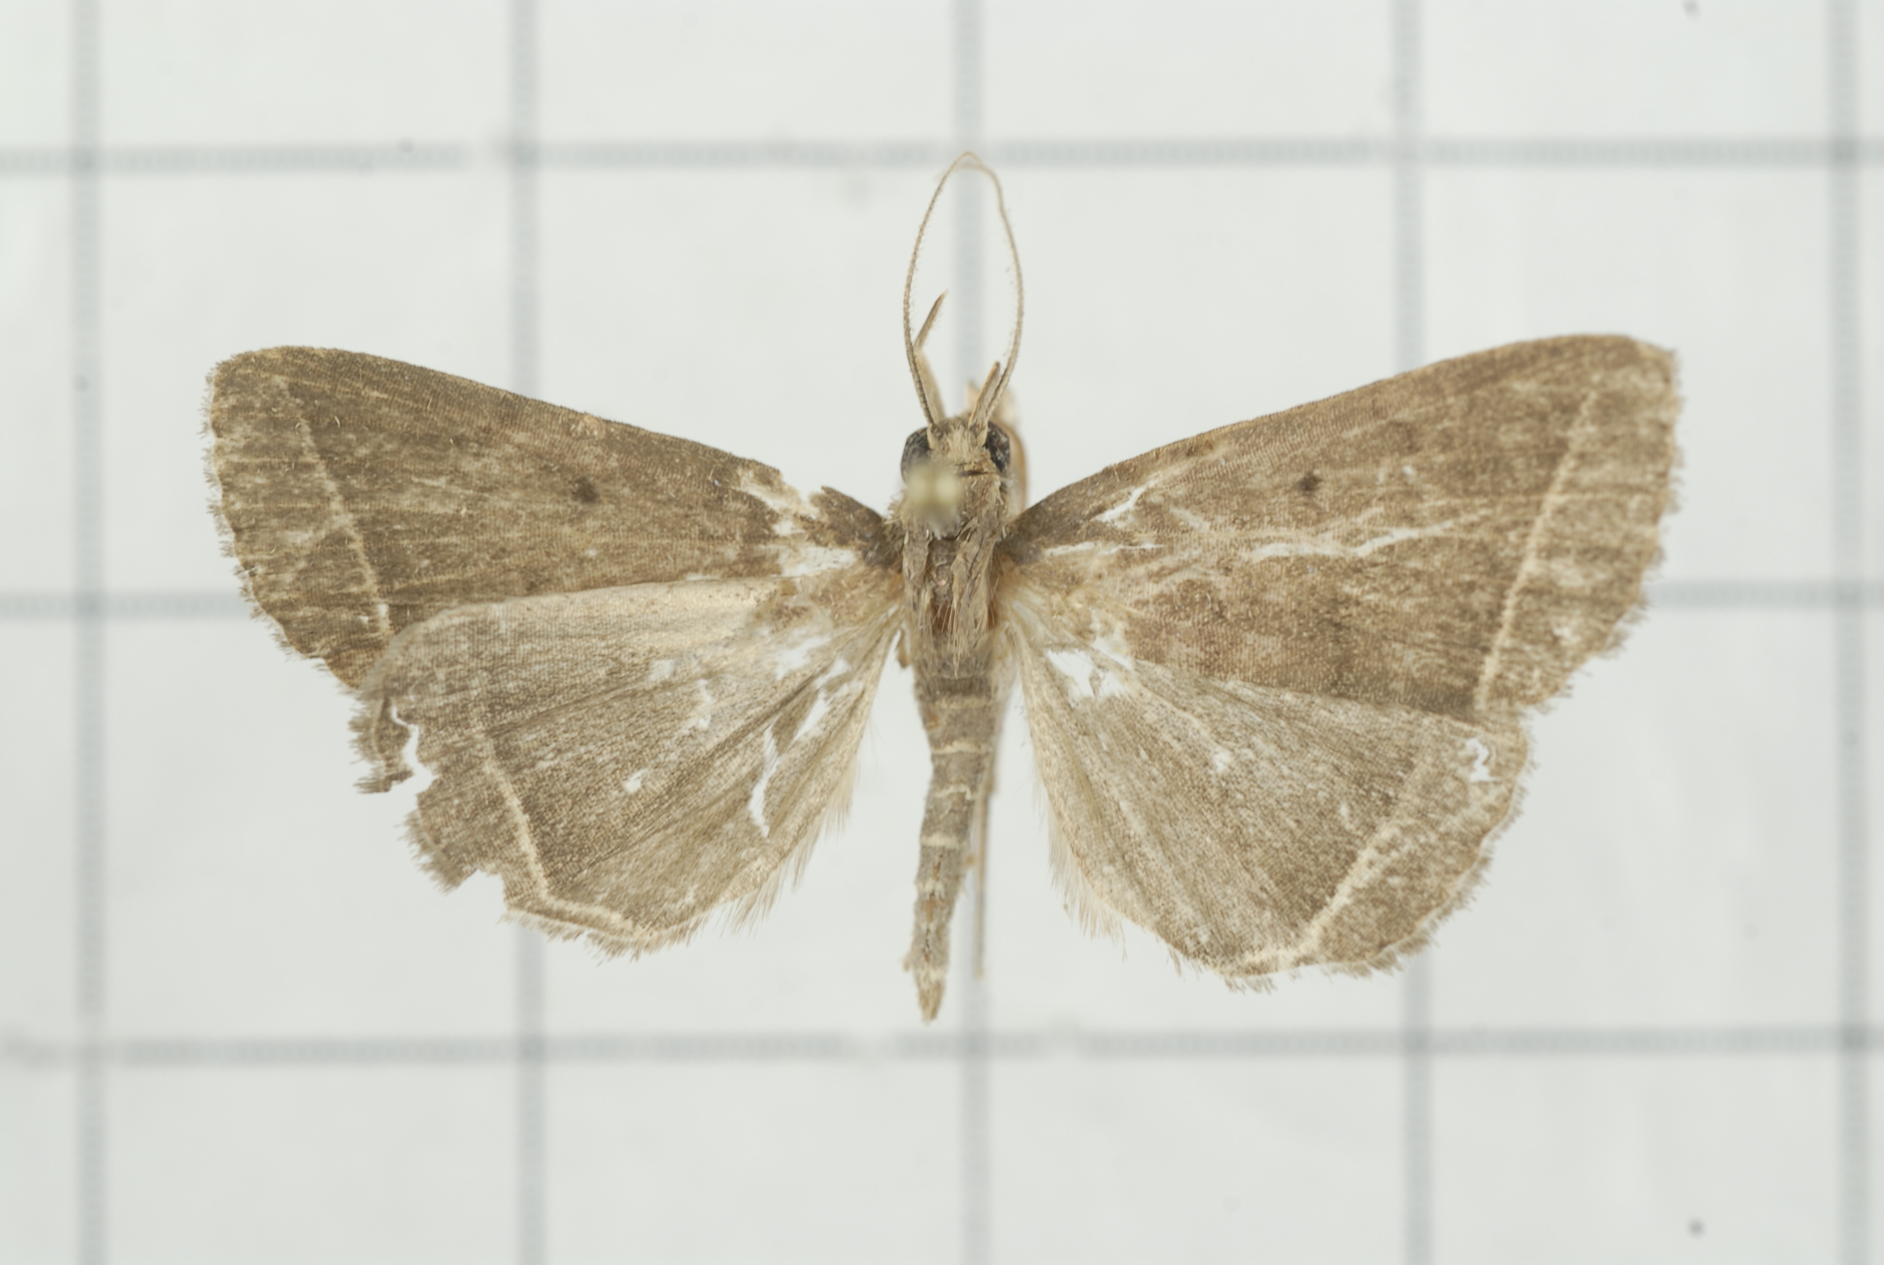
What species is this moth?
Simplicia discosticta
